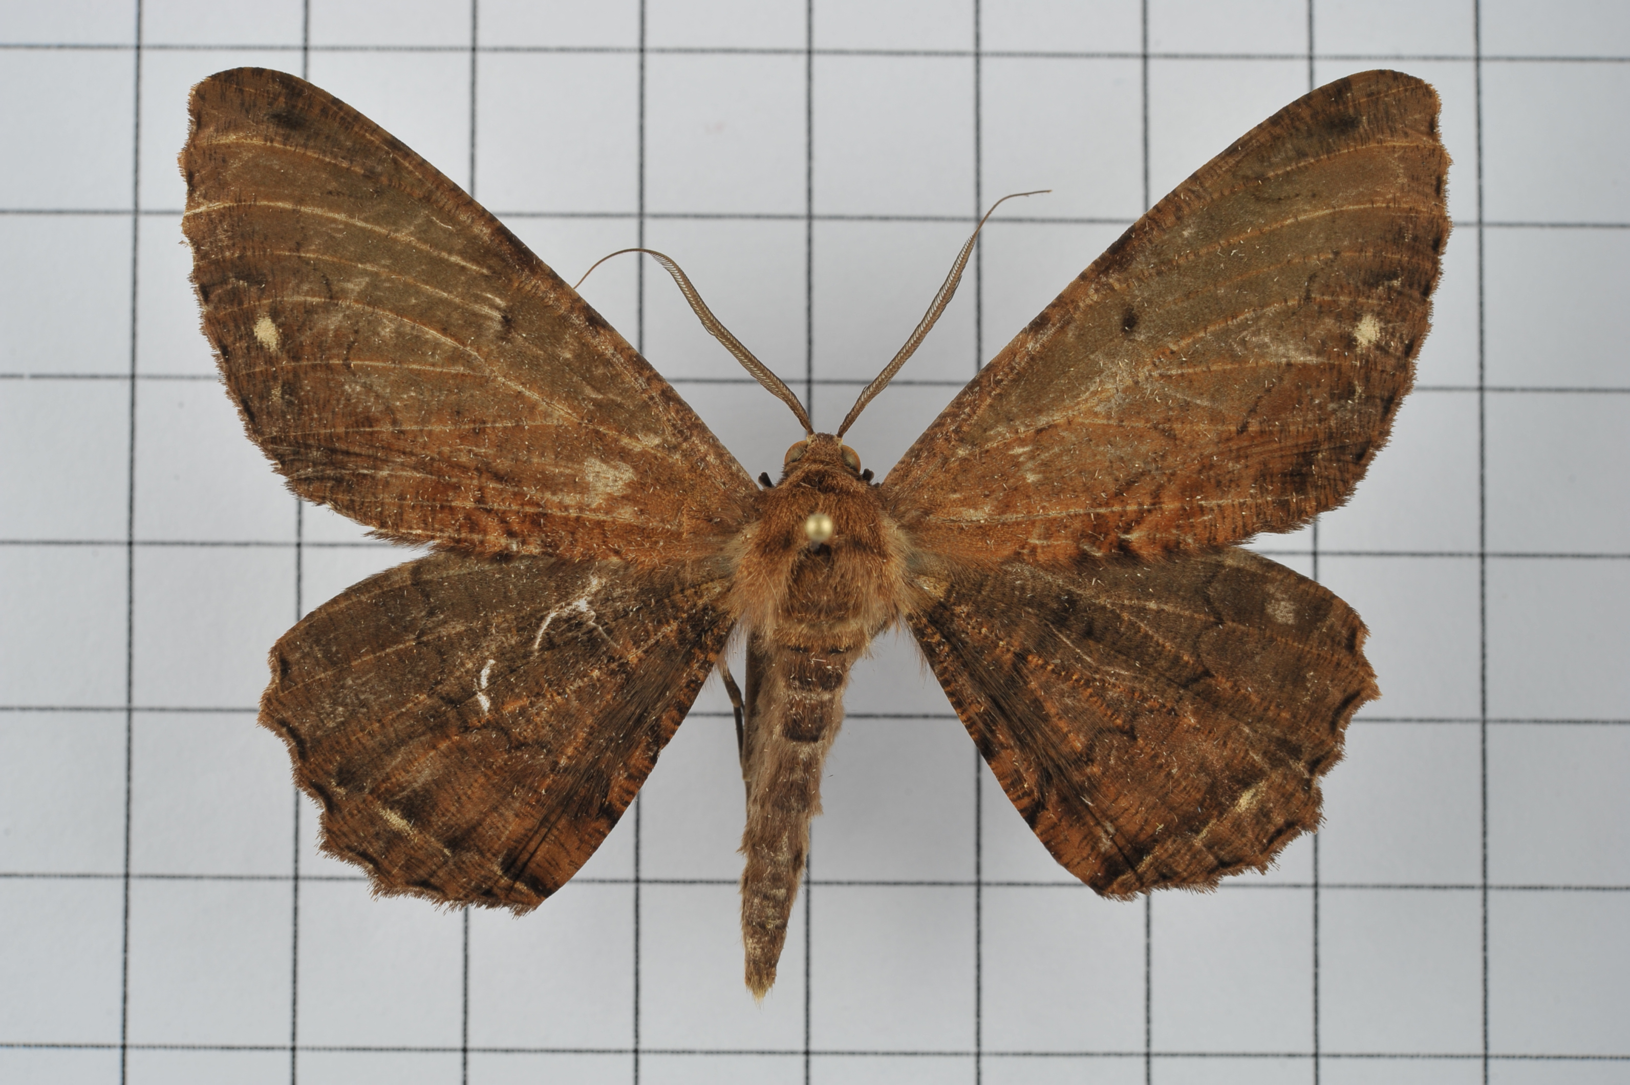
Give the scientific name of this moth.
Chorodna creataria
